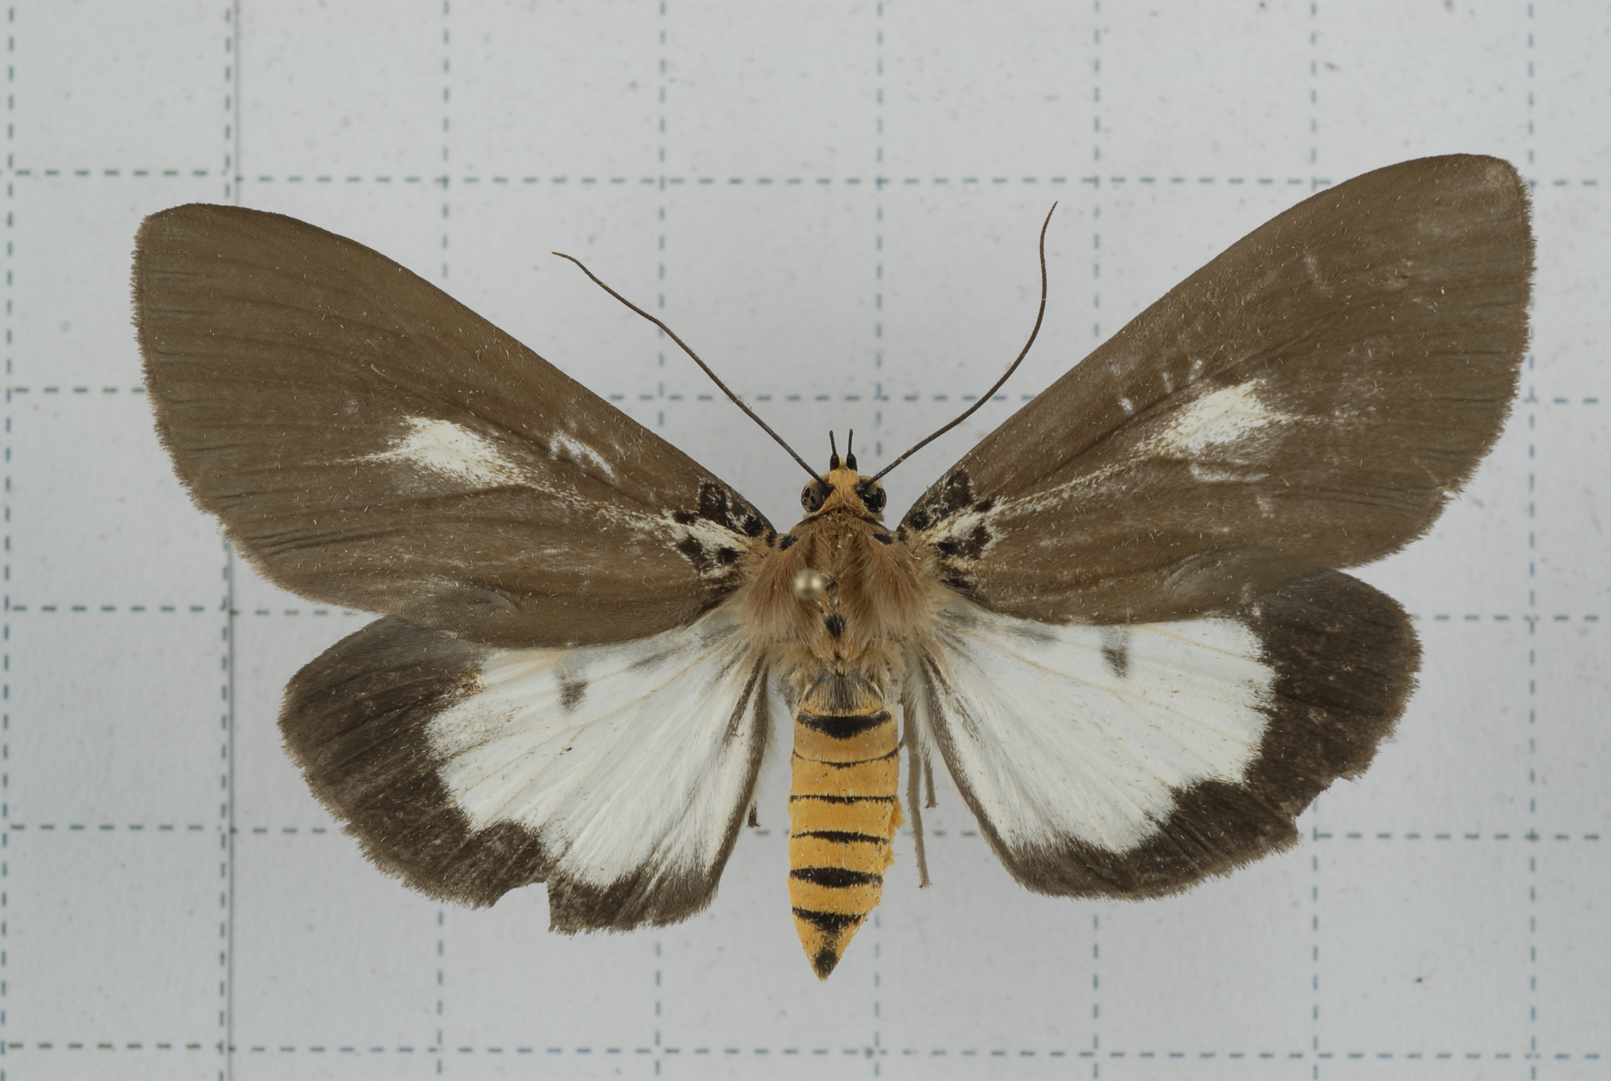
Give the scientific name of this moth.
Asota heliconia zebrina
